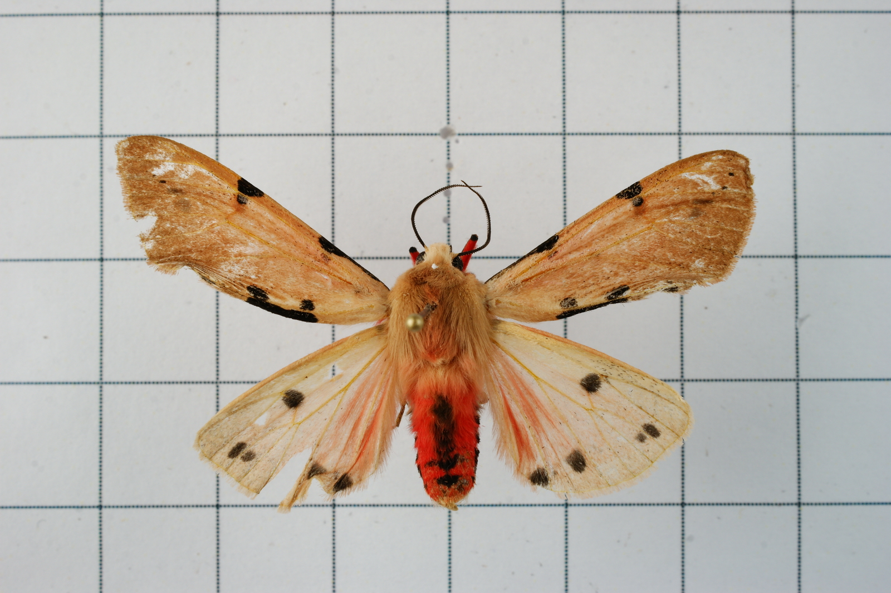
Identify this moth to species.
Spilarctia clava
